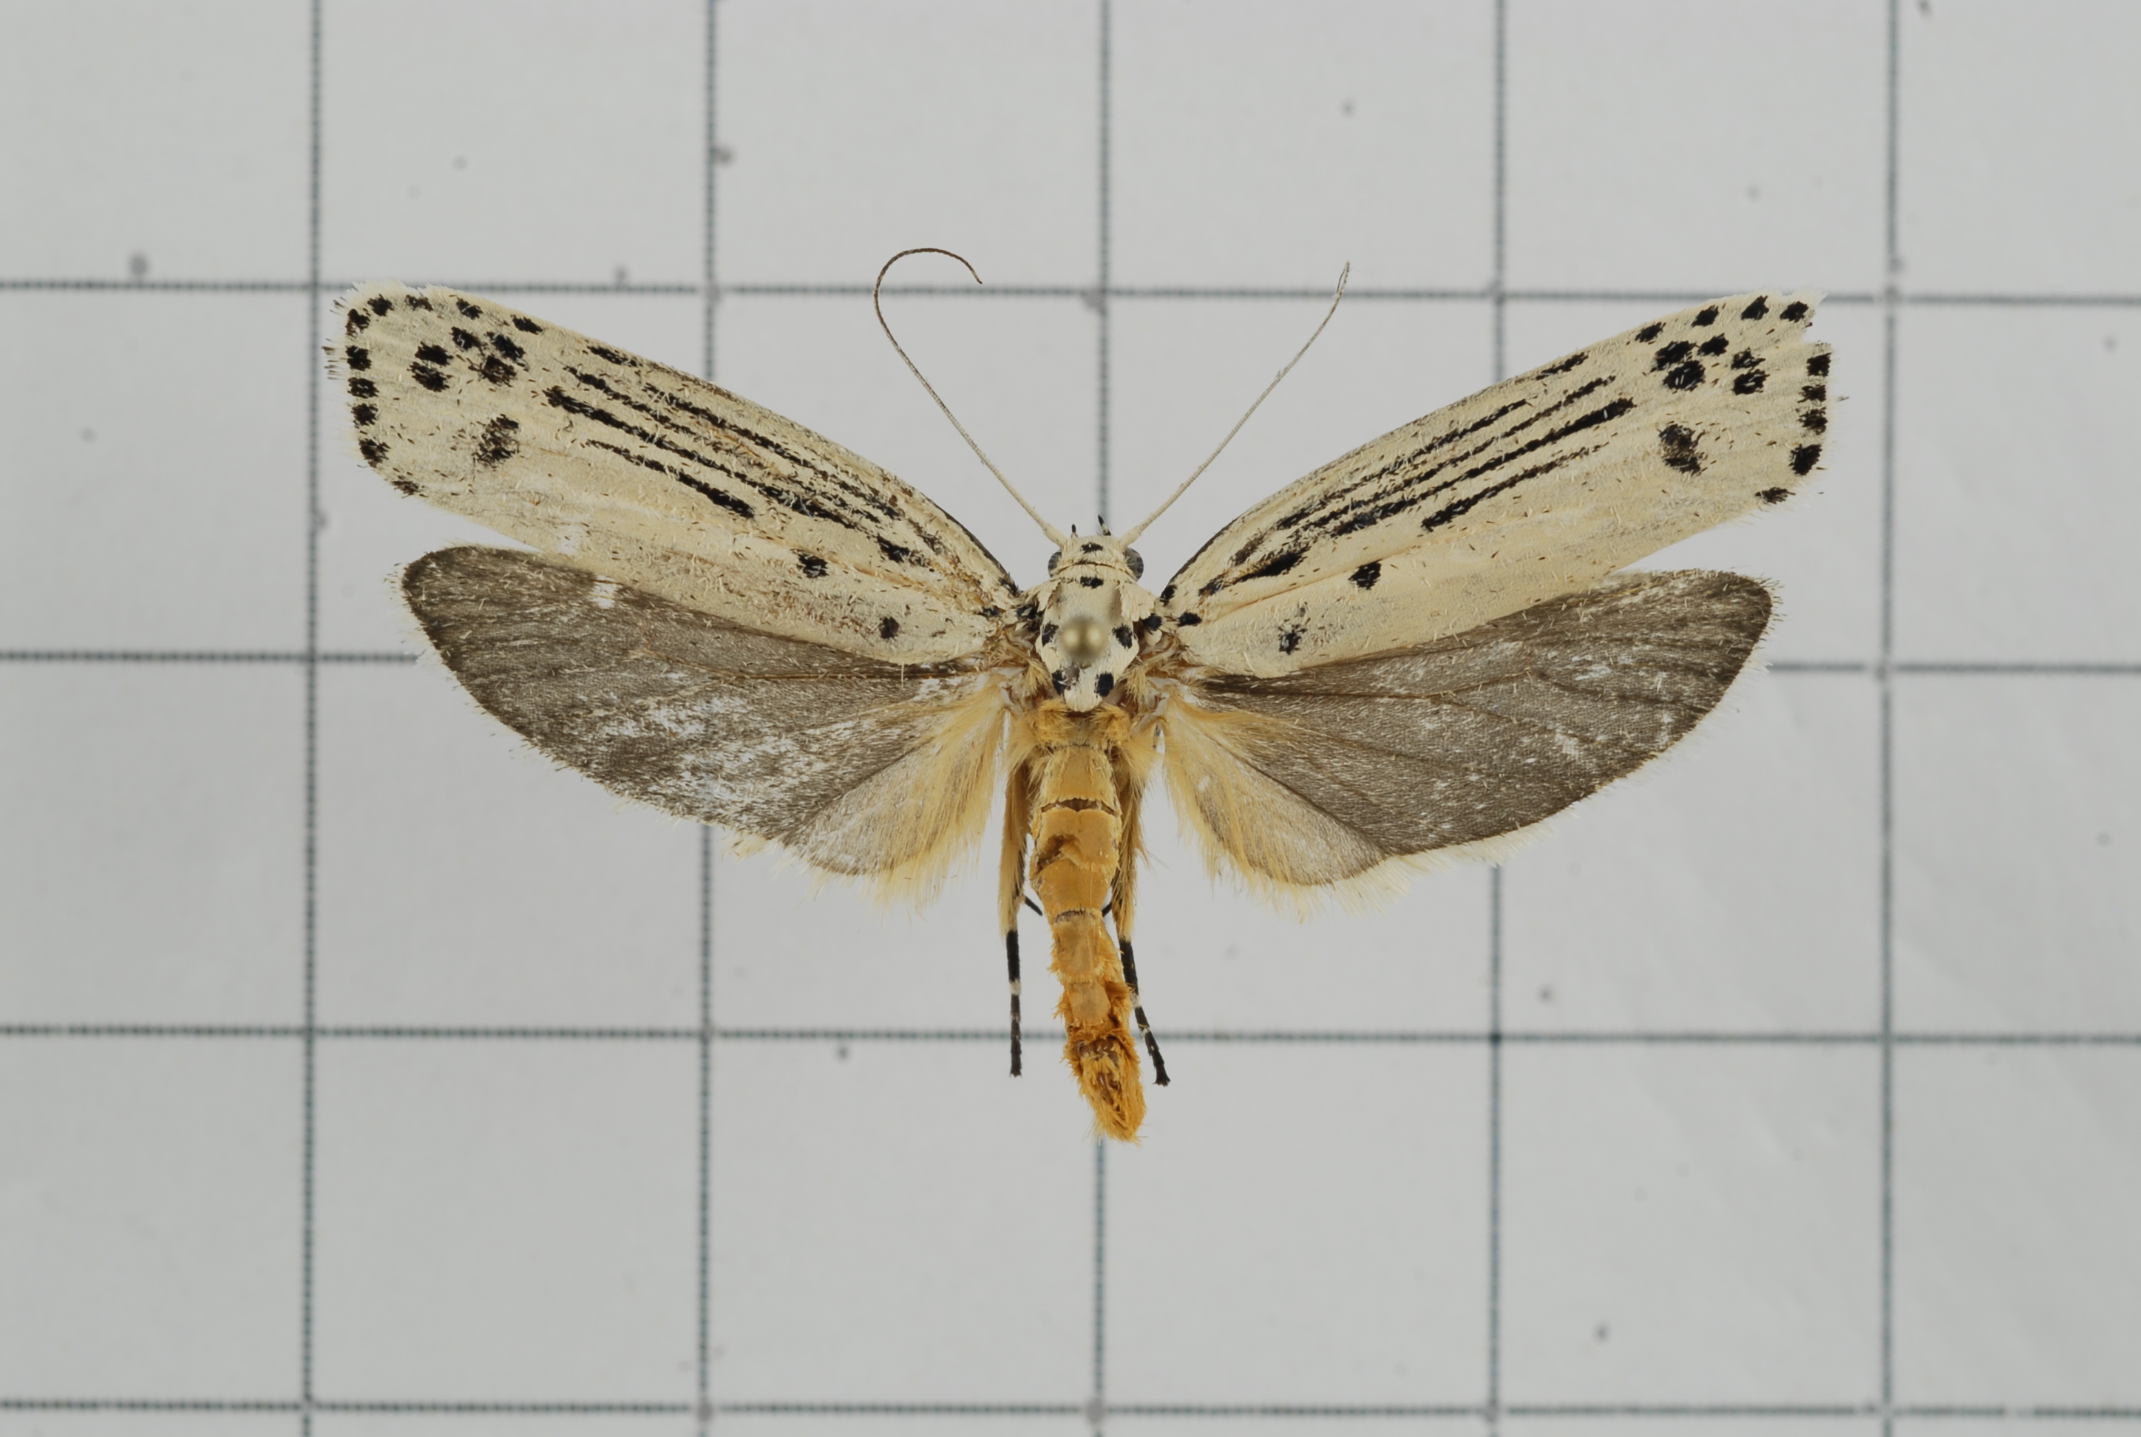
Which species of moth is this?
Ethmia lineatonotella
